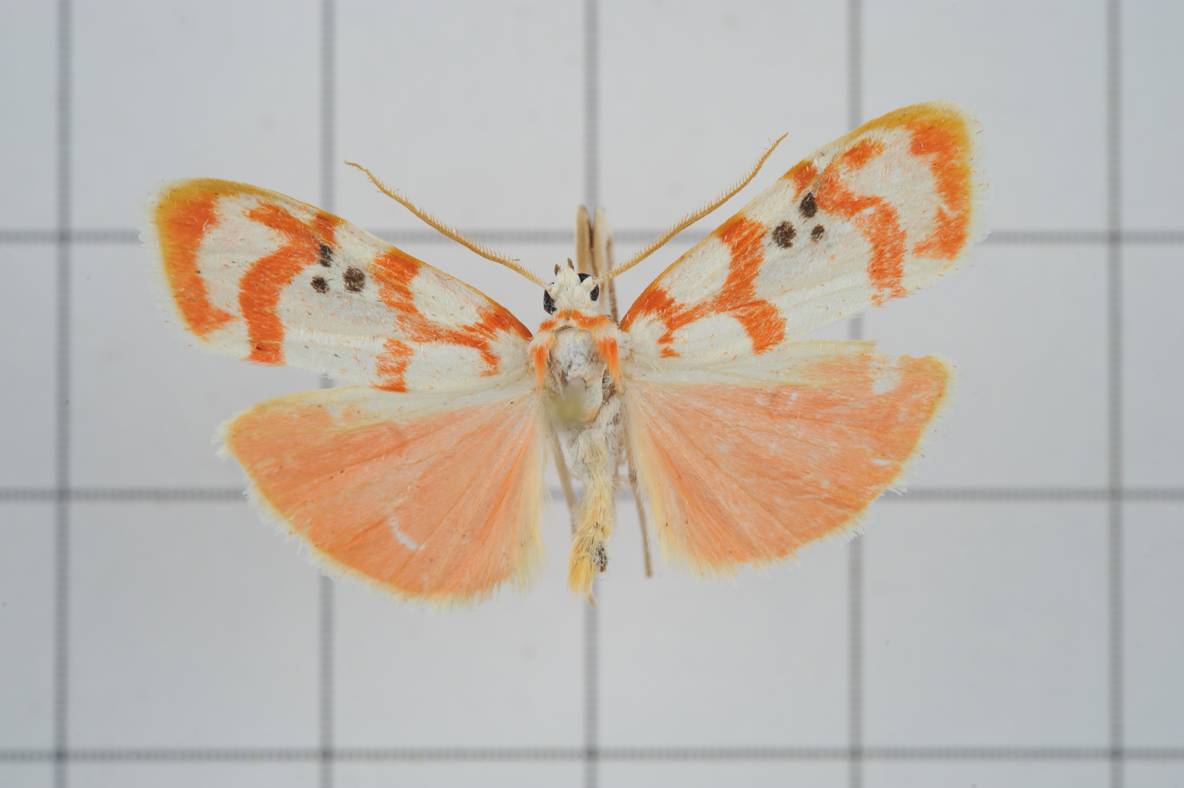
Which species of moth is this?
Cyana formosana
